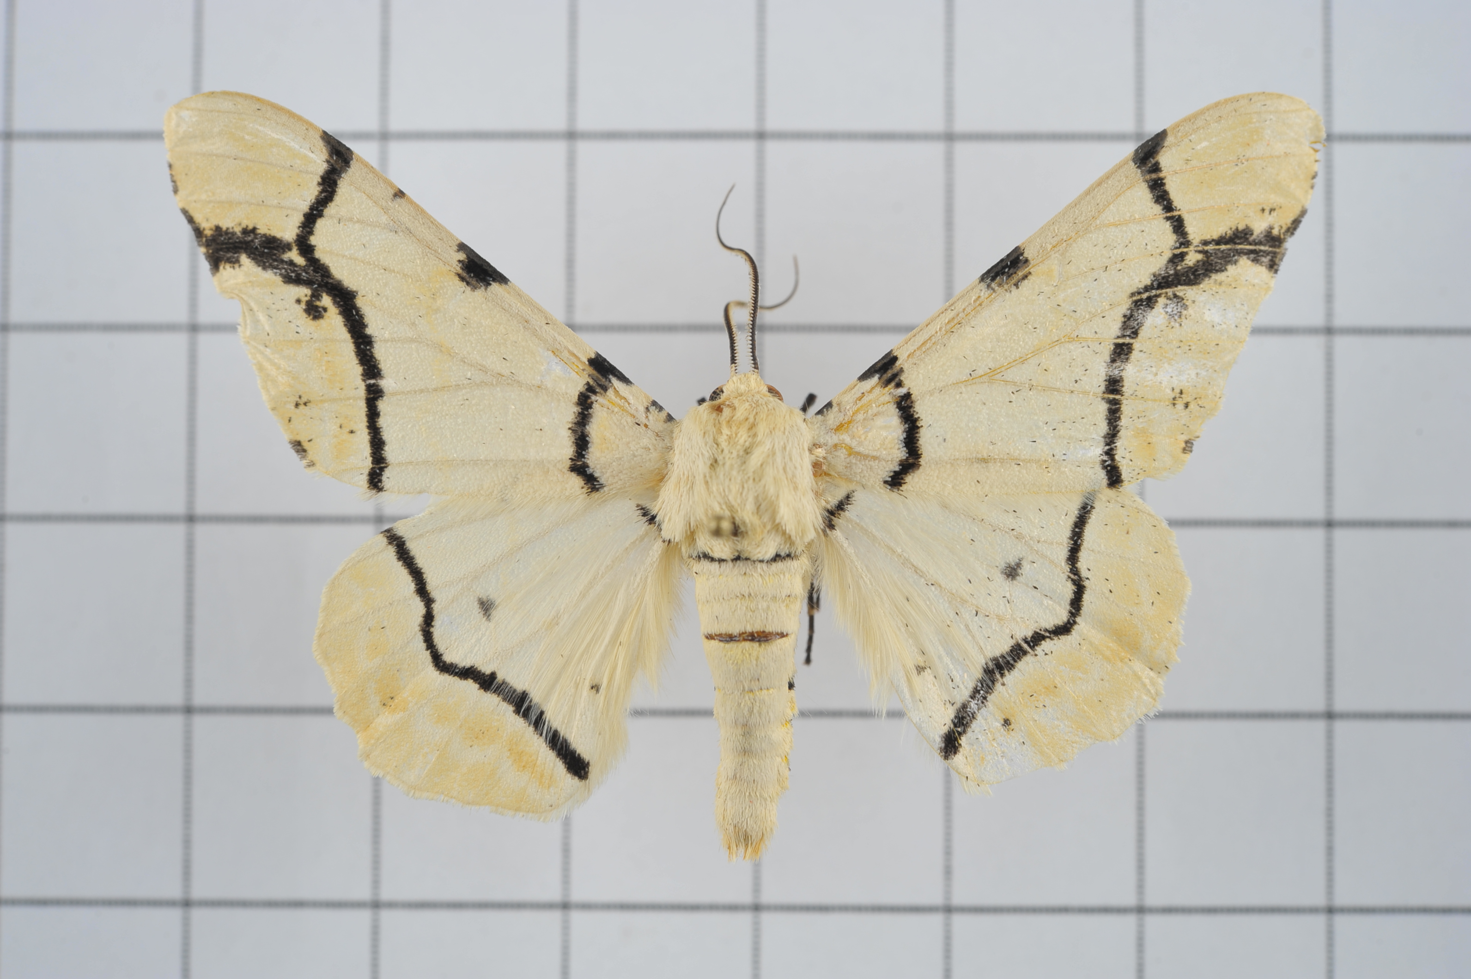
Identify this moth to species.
Biston perclara
